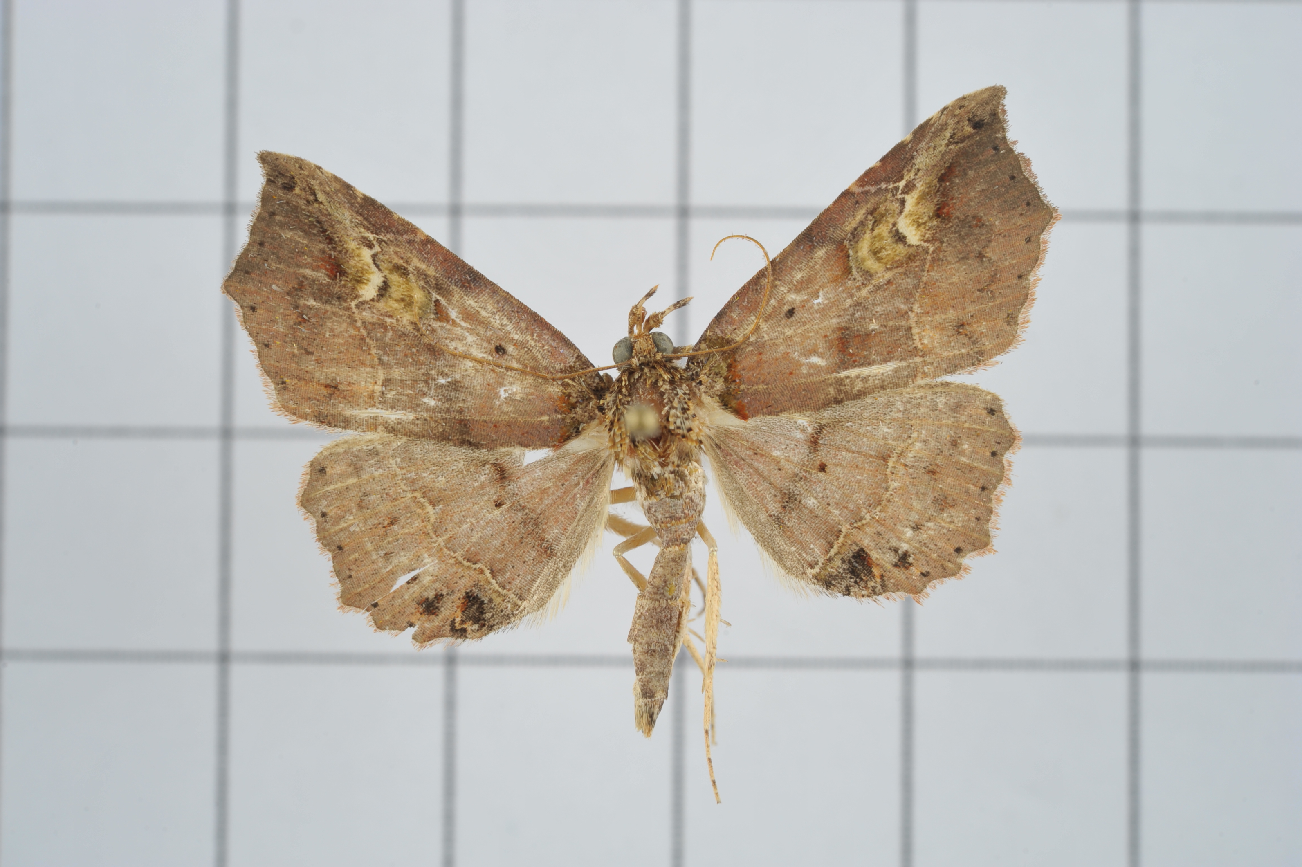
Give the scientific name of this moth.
Tamba venusta
